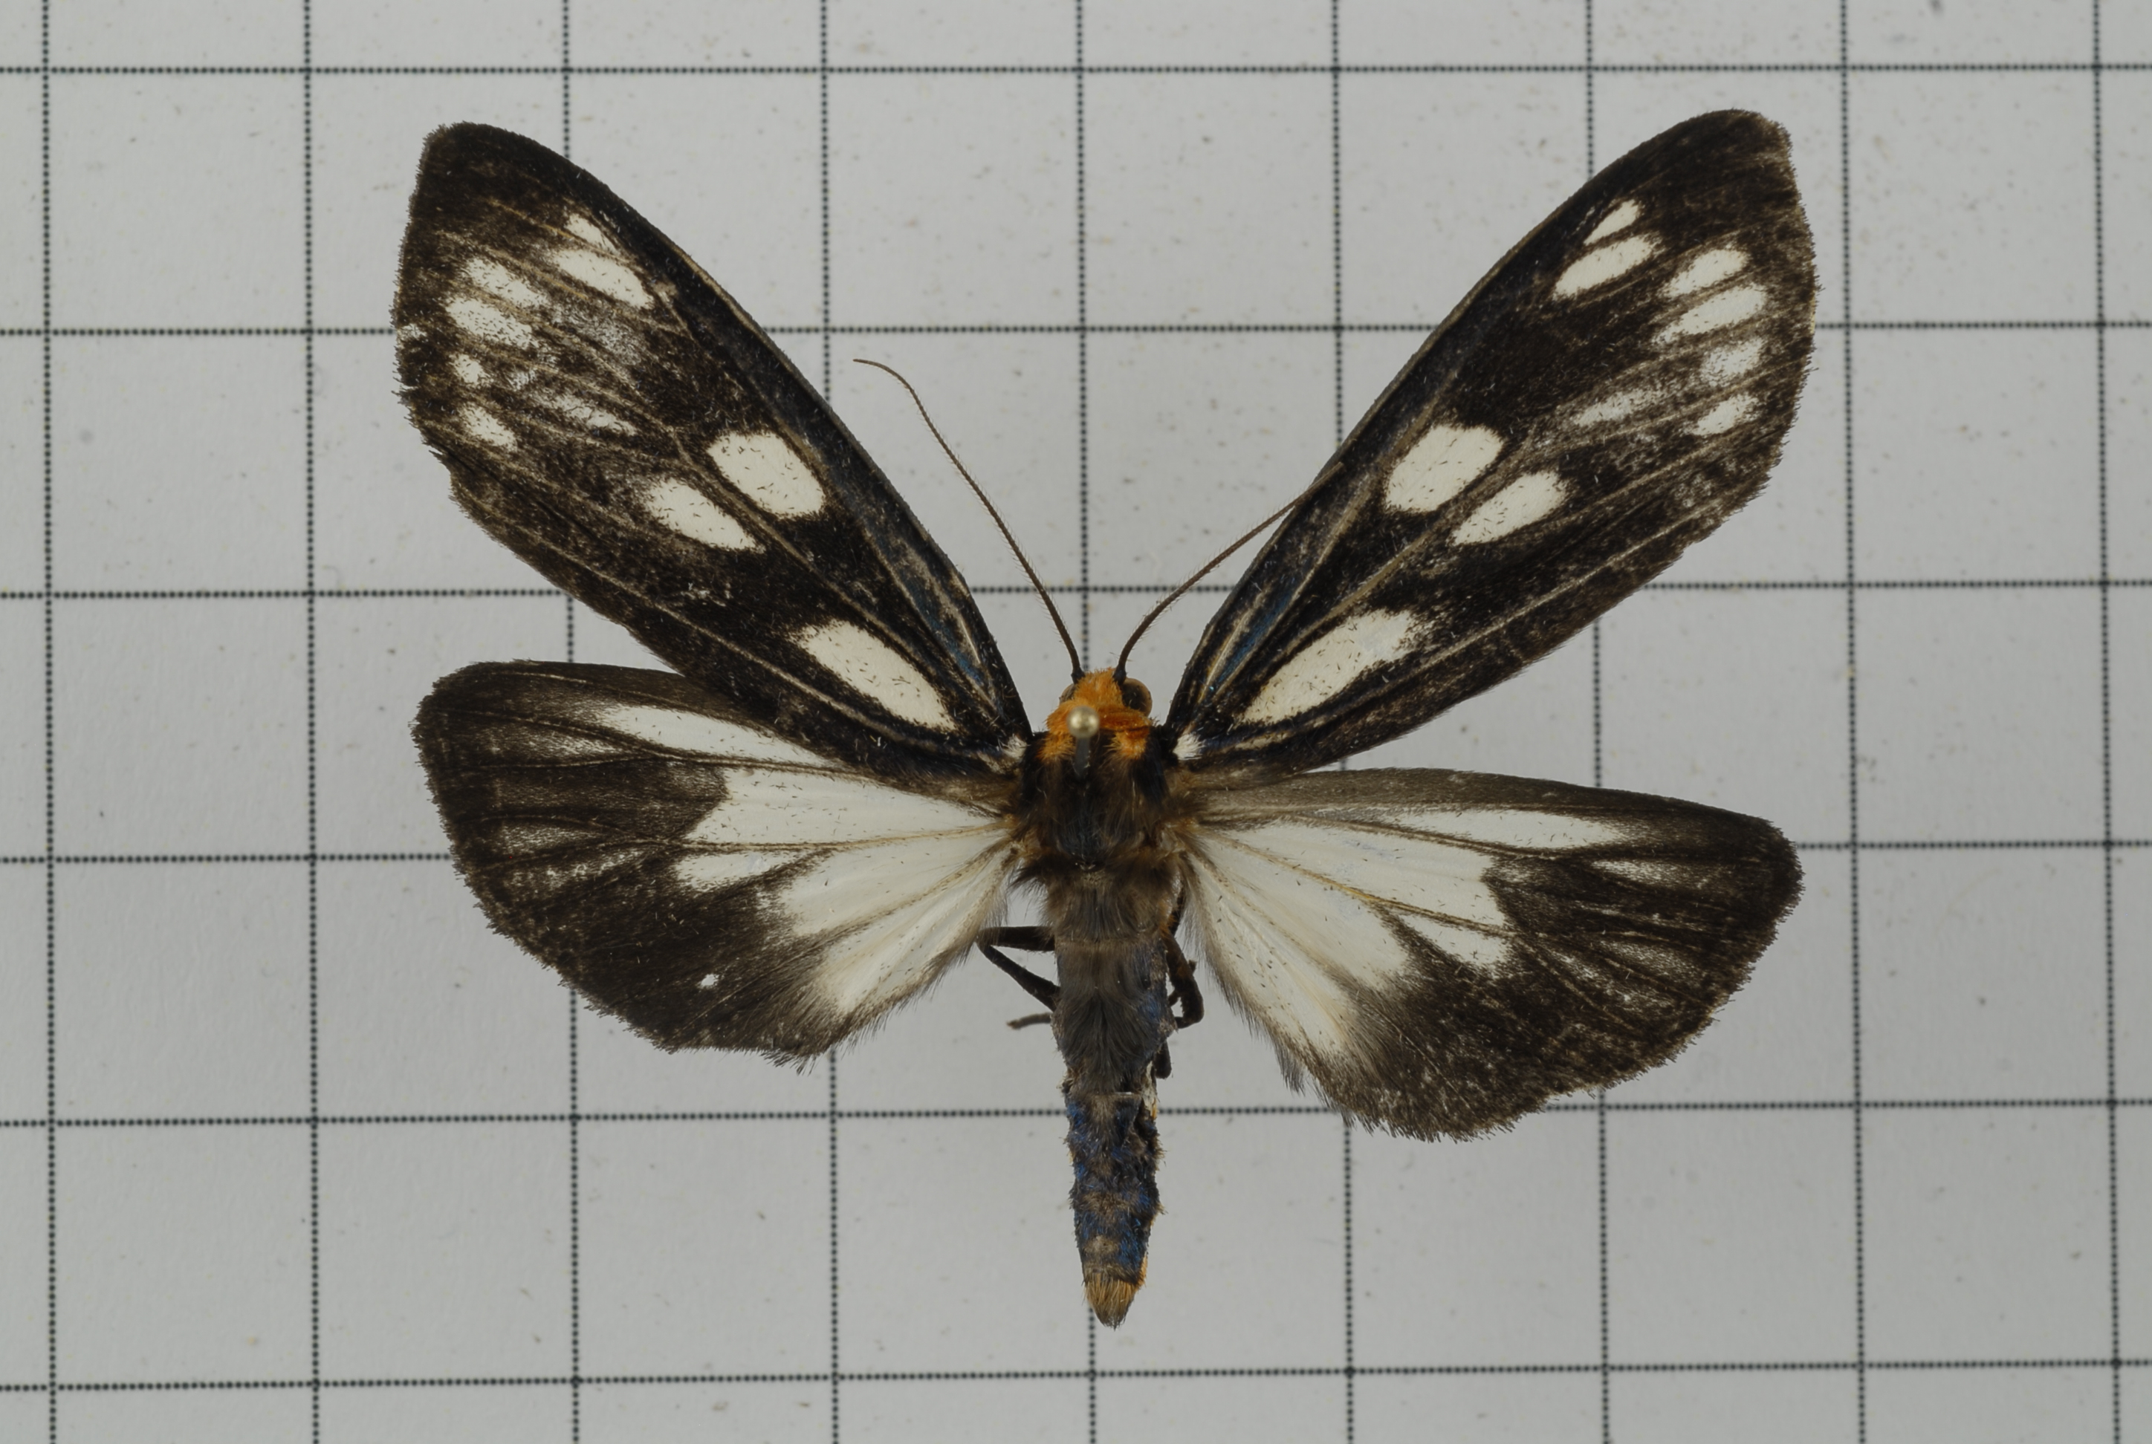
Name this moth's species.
Macrobrochis gigas
